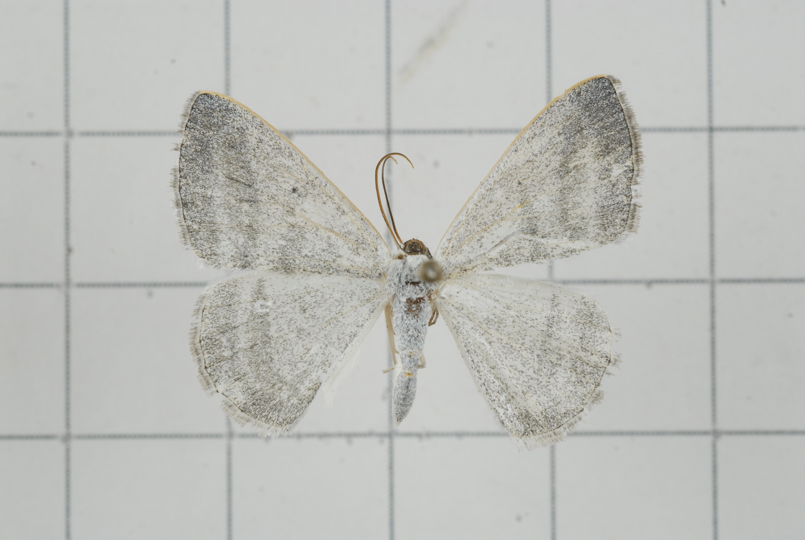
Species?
Lomographa platyleucata marginata
